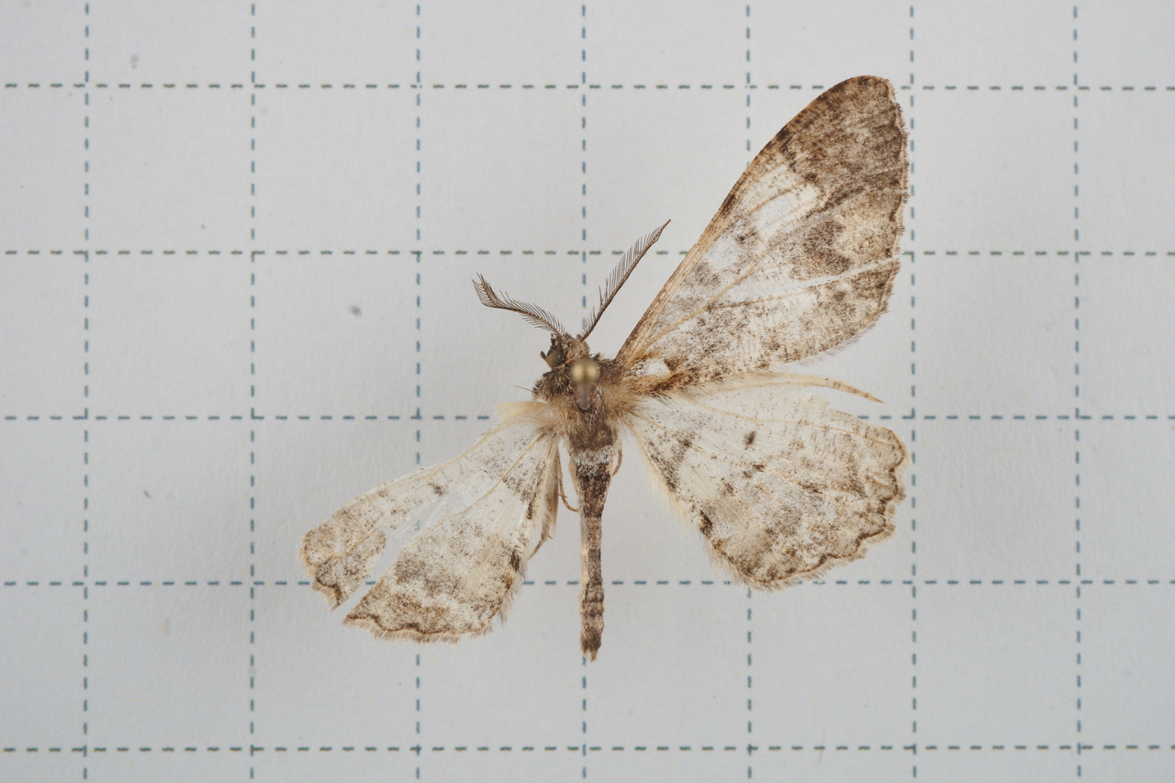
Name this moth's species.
Alcis admissaria undularia
